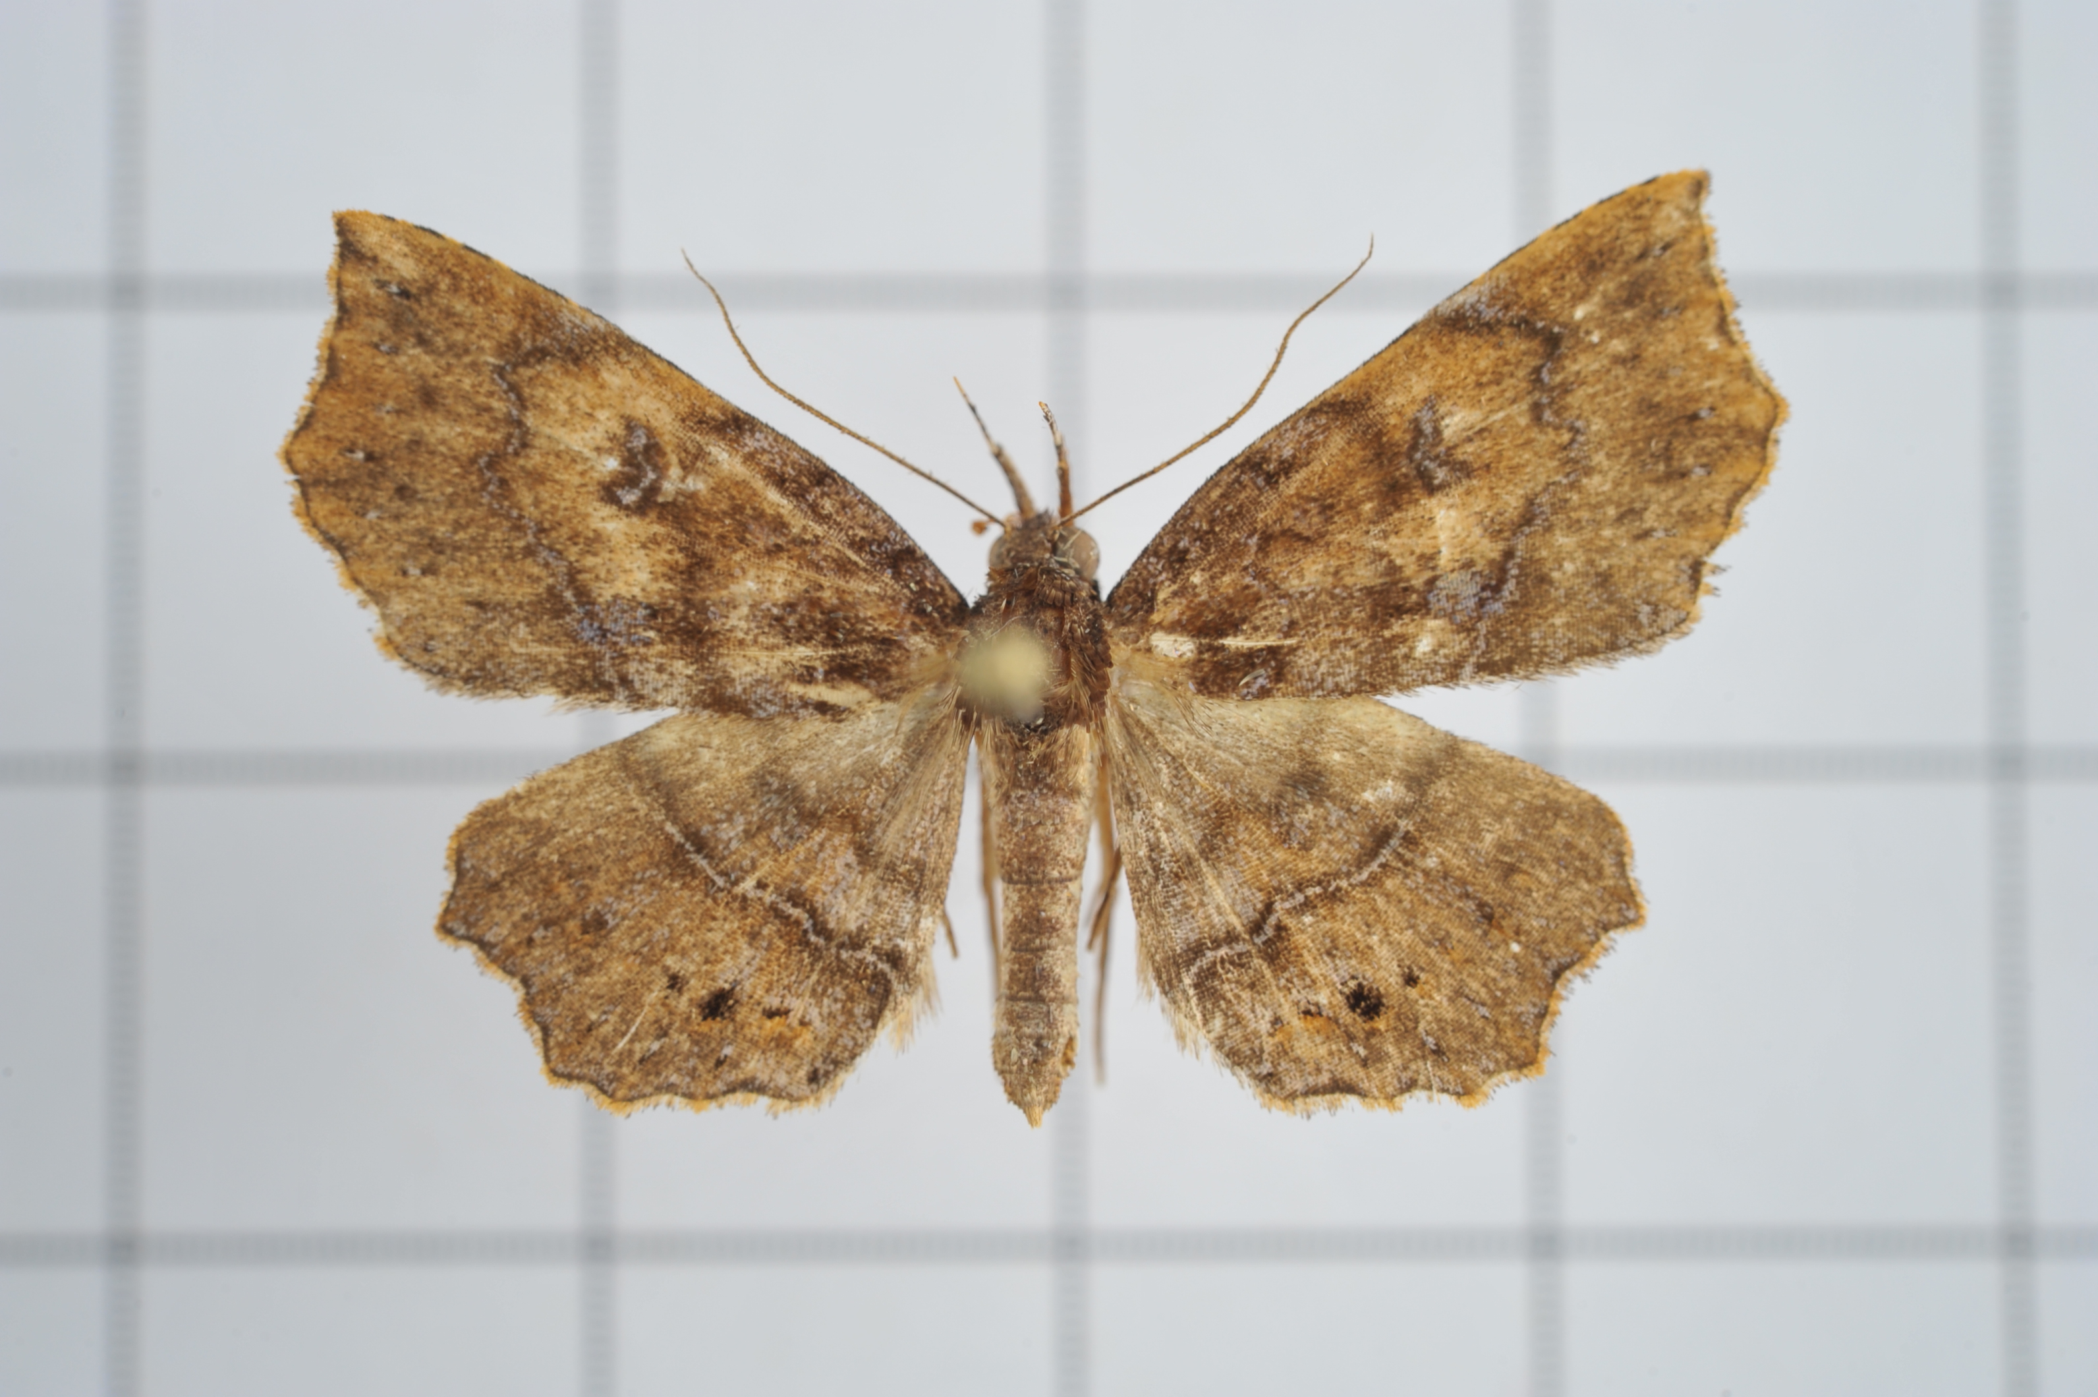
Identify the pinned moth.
Eutrogia morosa
